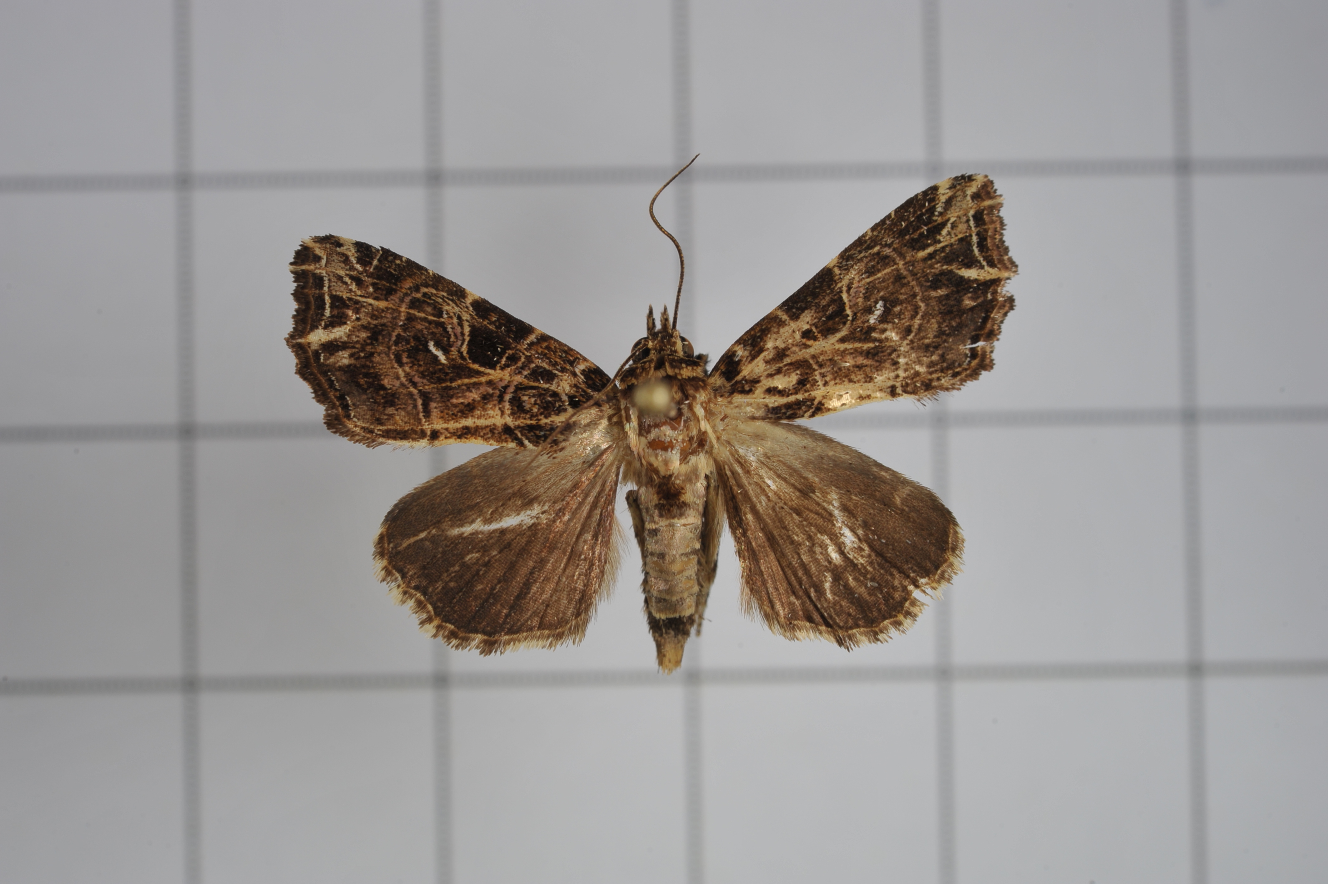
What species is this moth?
Callopistria deflexusa
